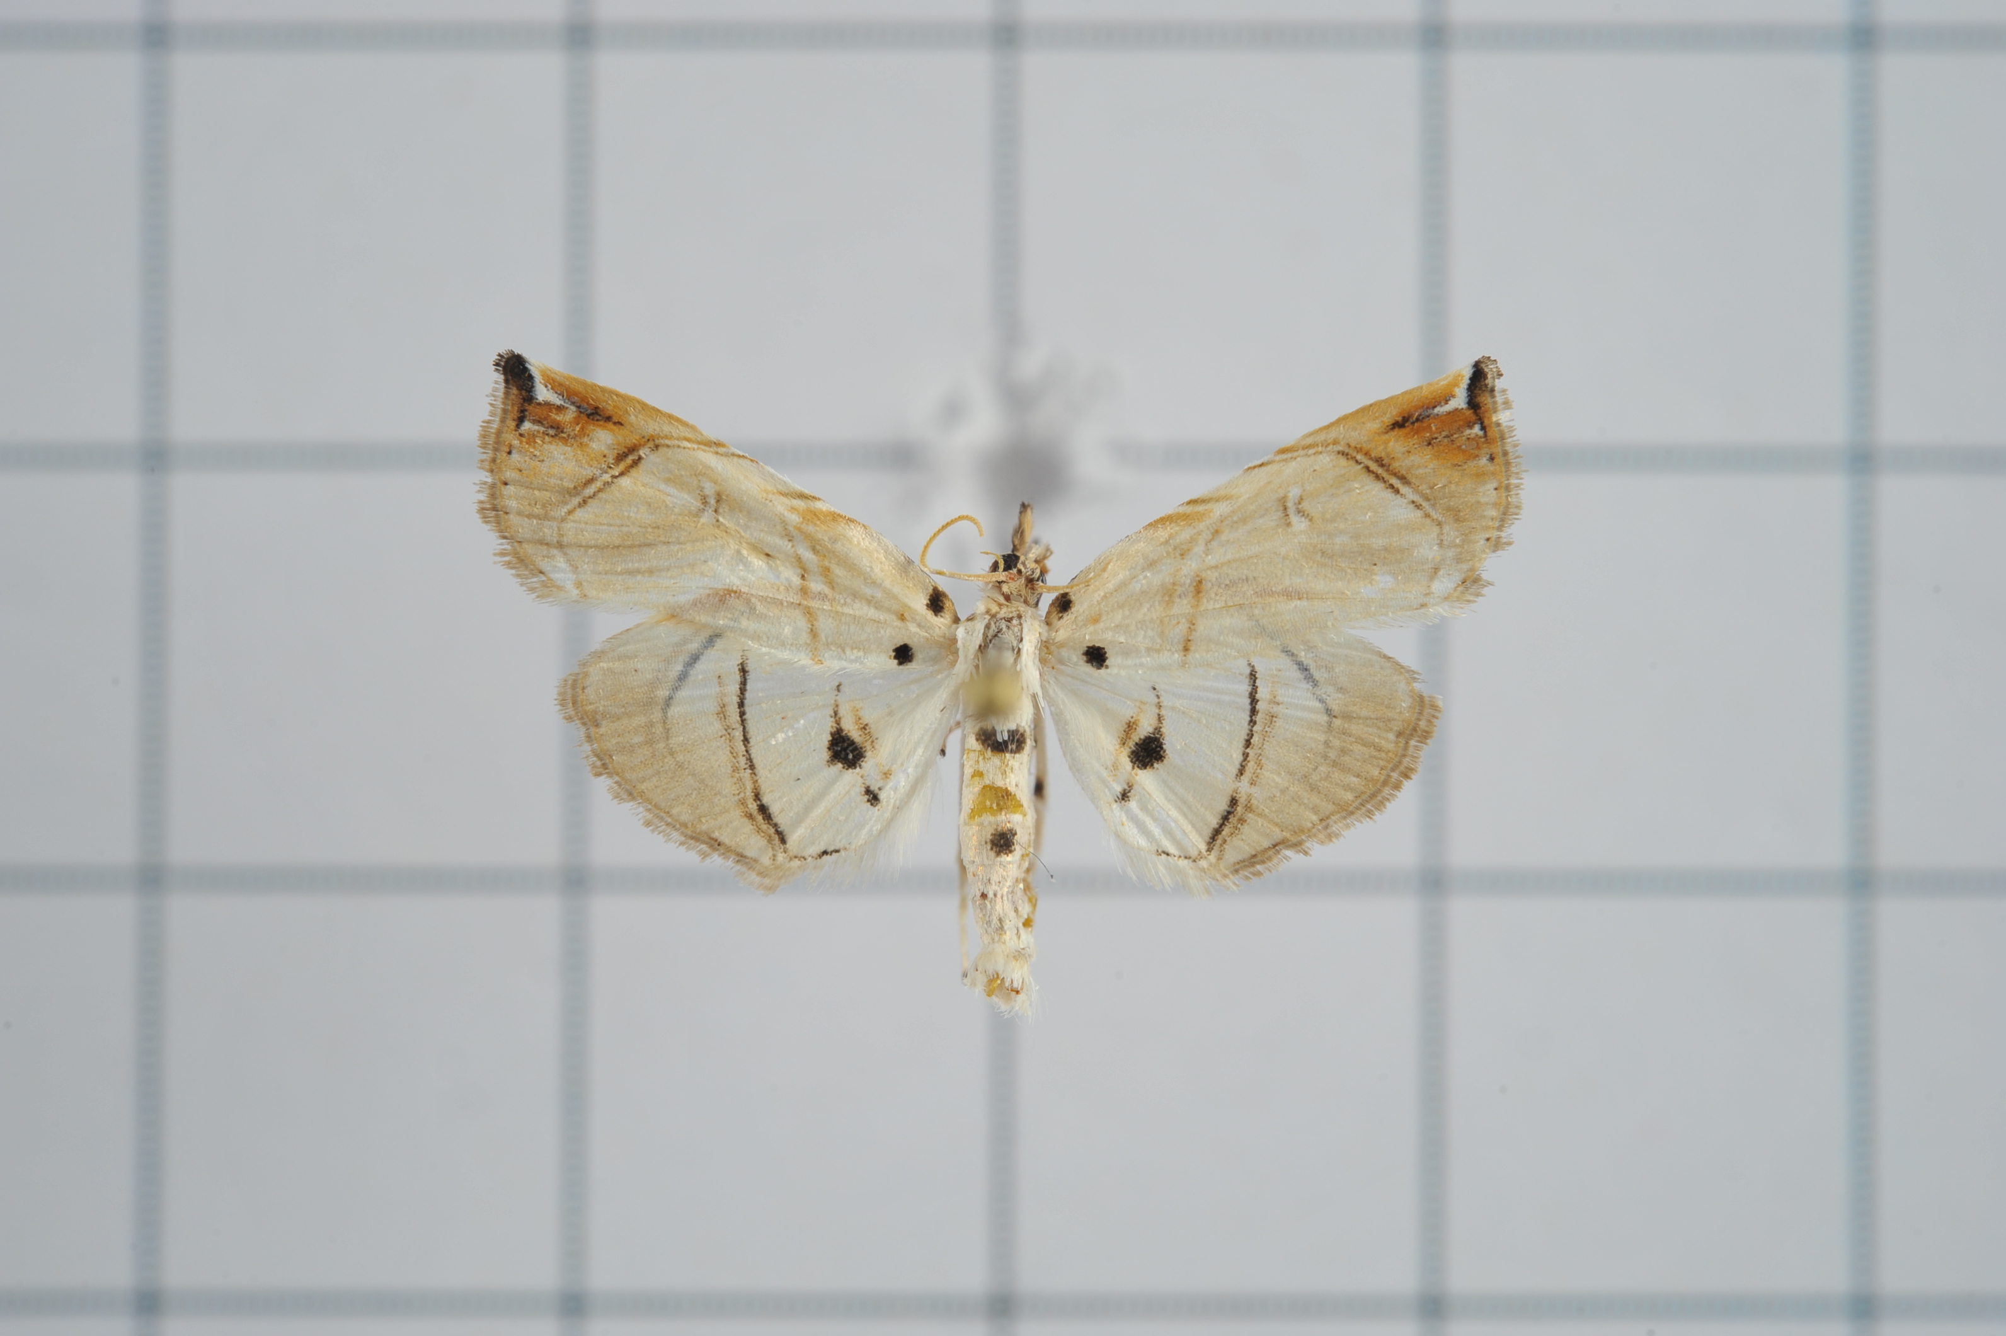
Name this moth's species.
Hendecasis hampsoni
